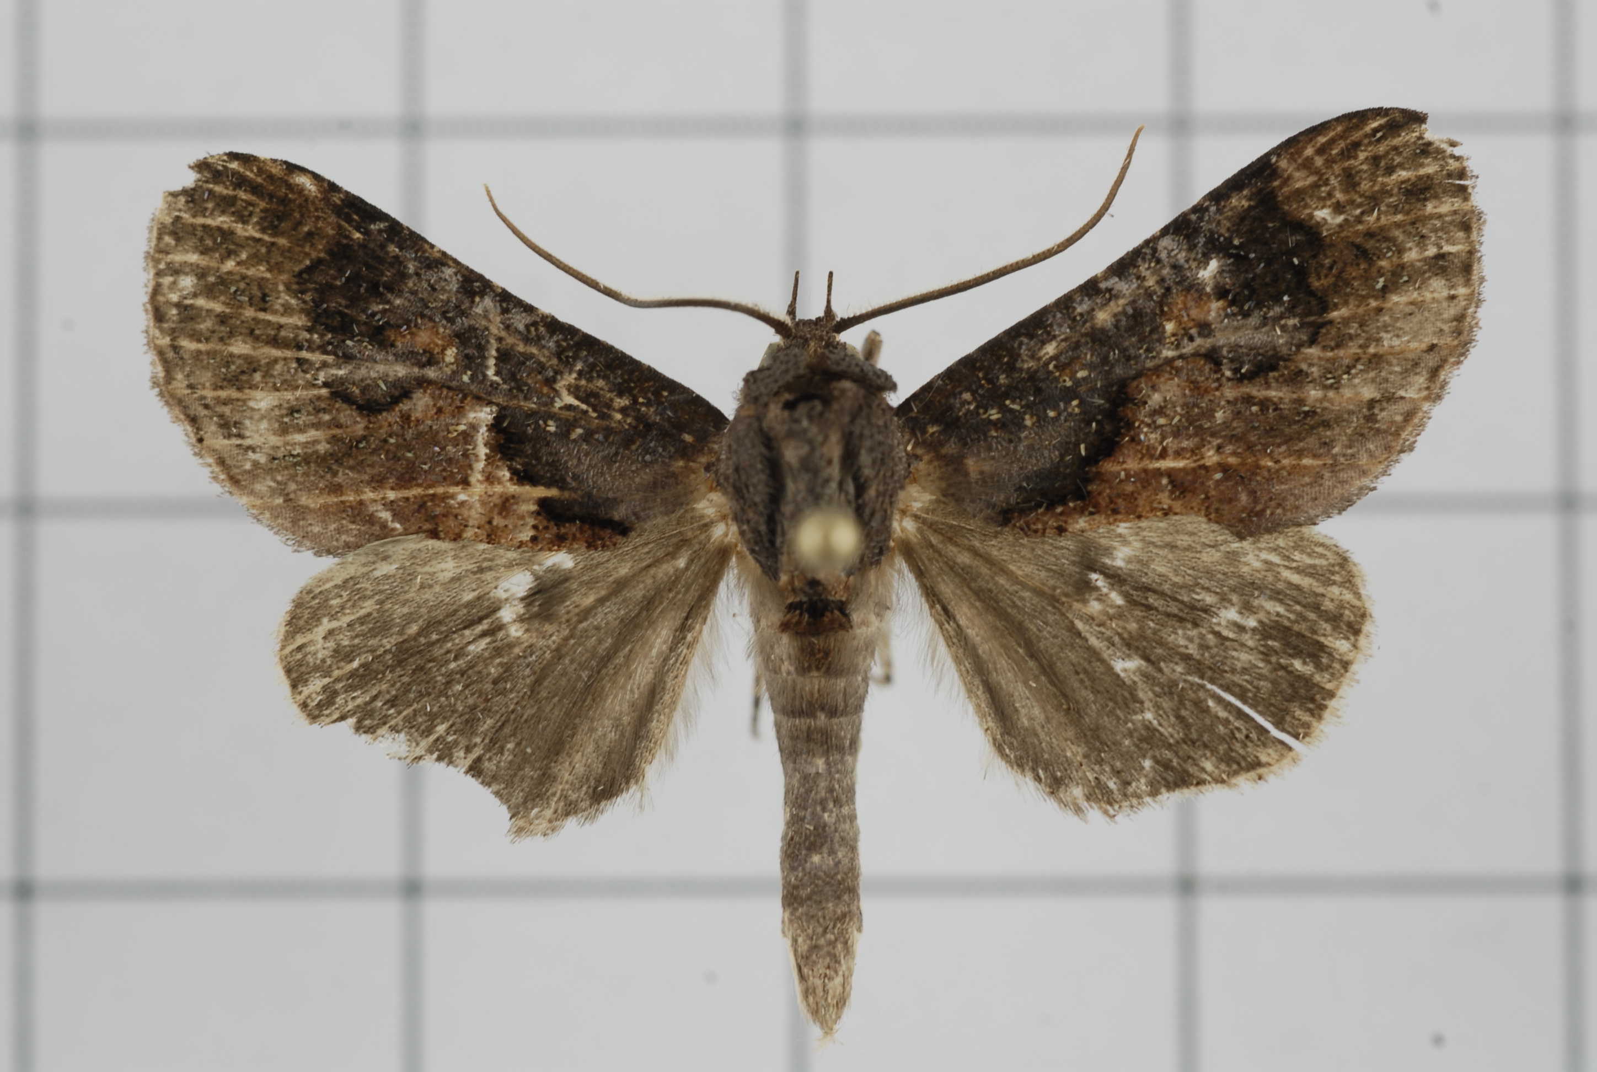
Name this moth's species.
Batracharta divisa
